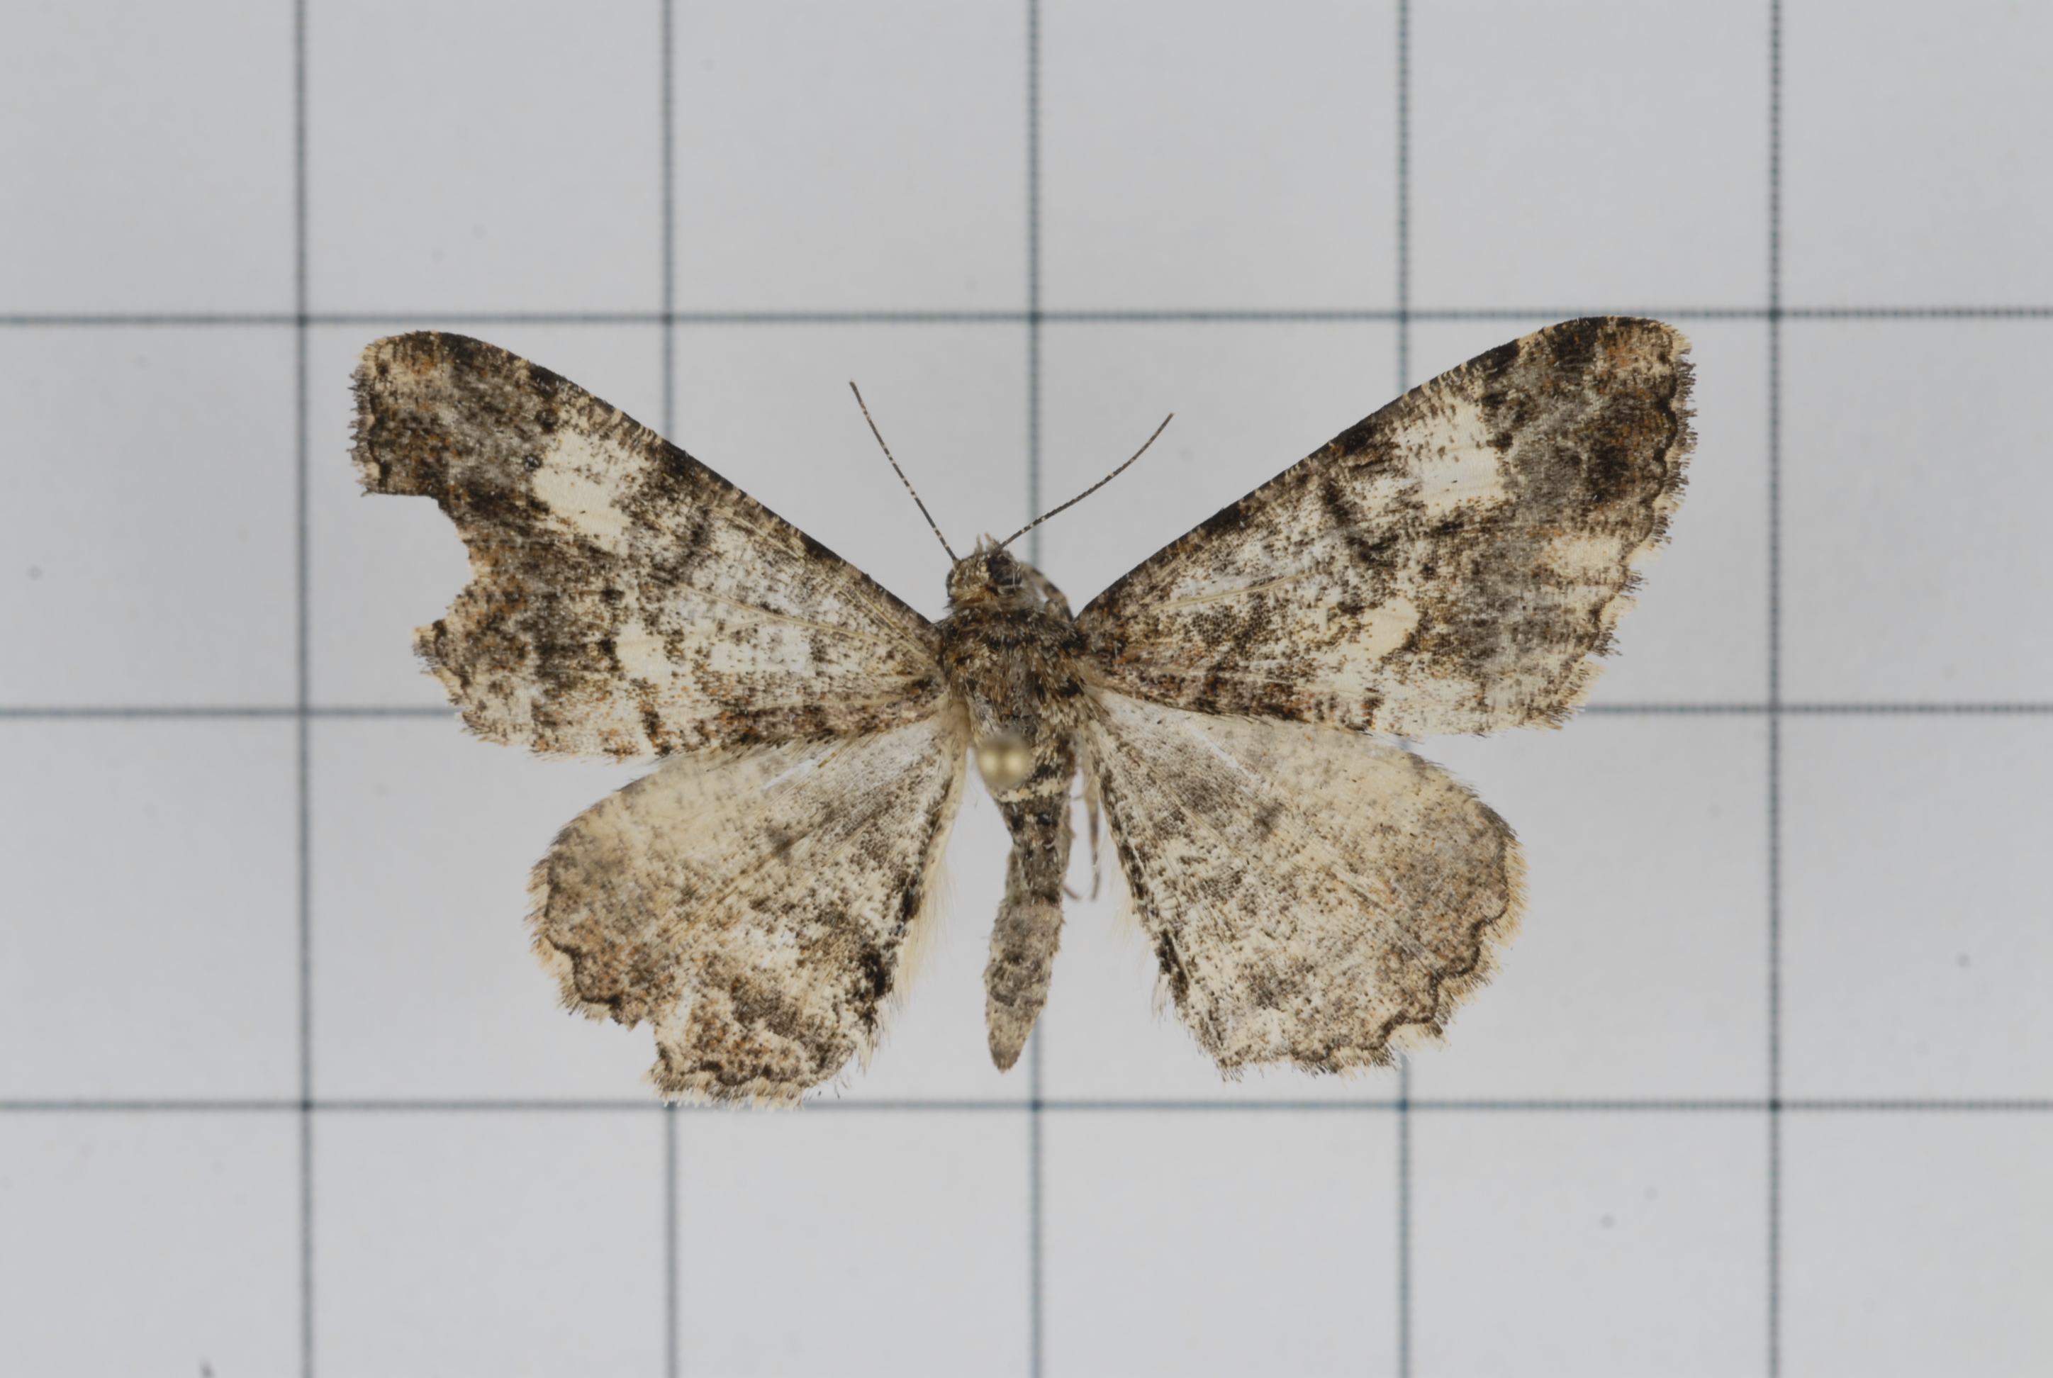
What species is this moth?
Alcis taiwanovariegata
